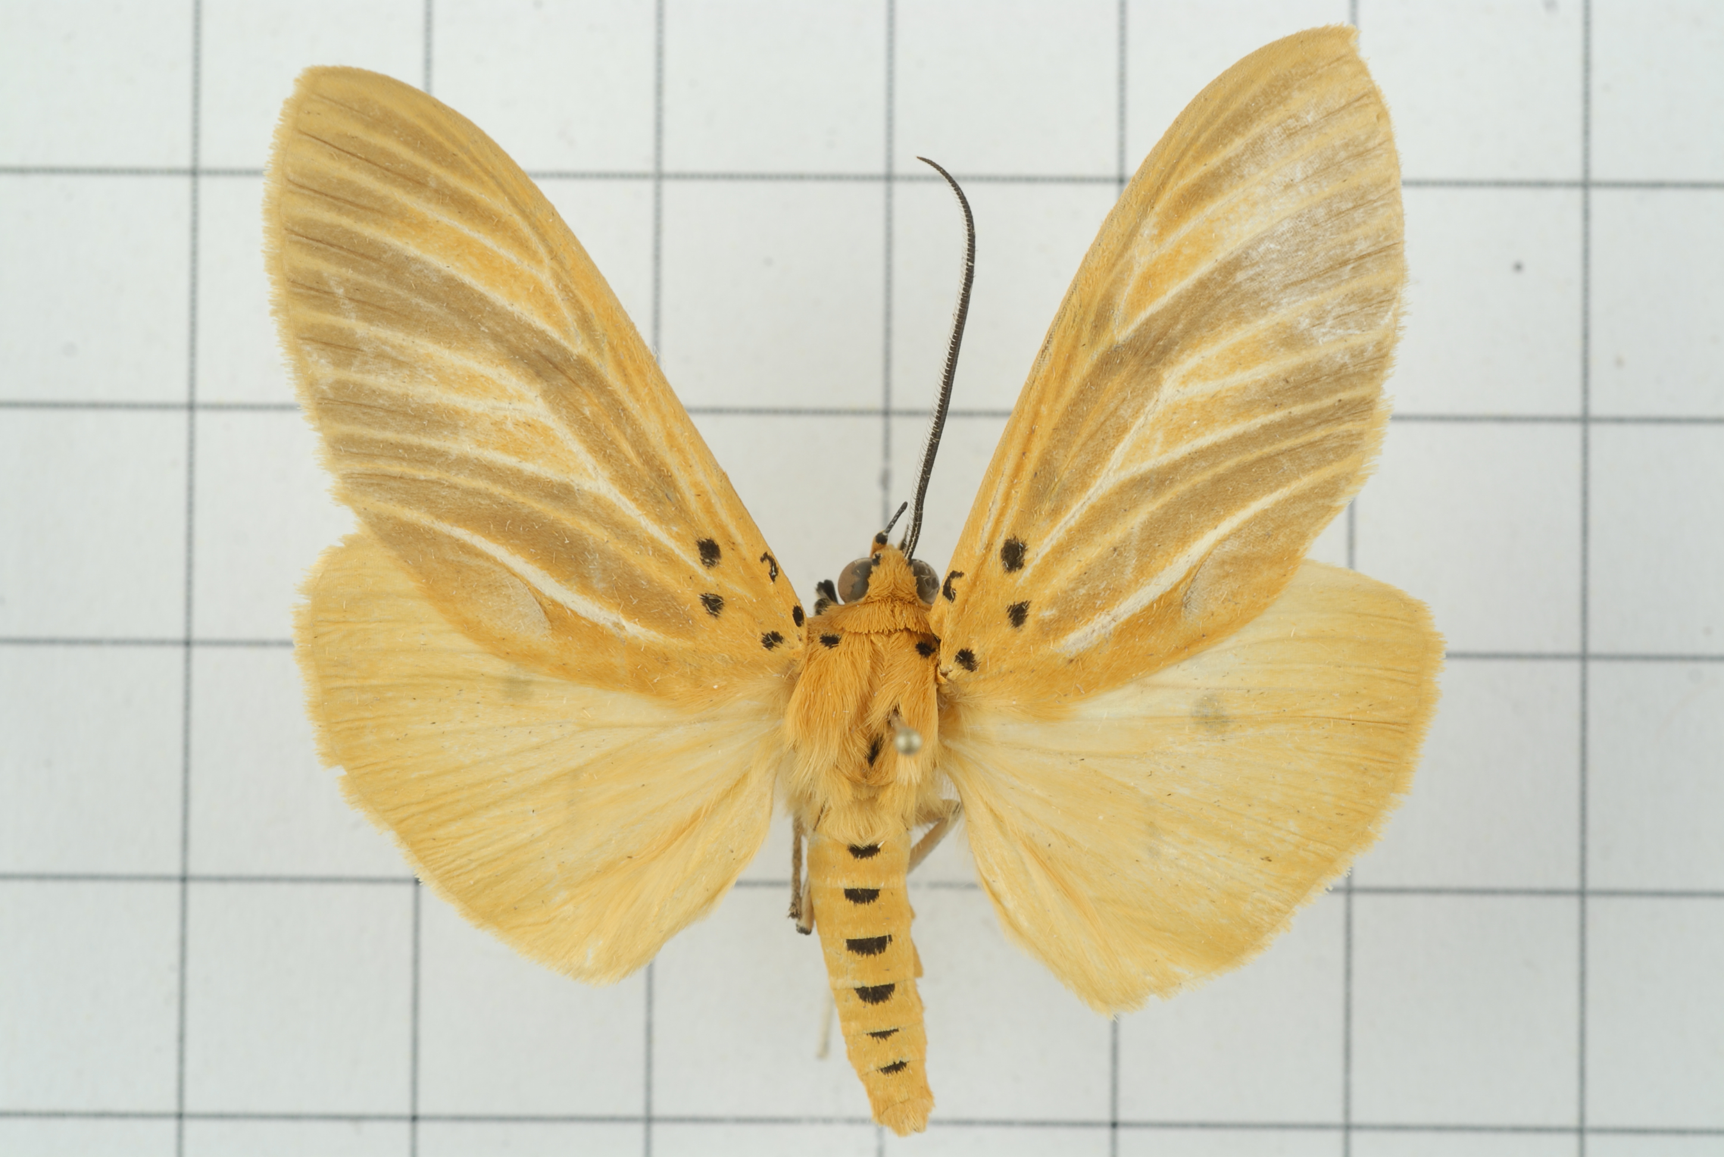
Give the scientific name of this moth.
Asota egens confinis
